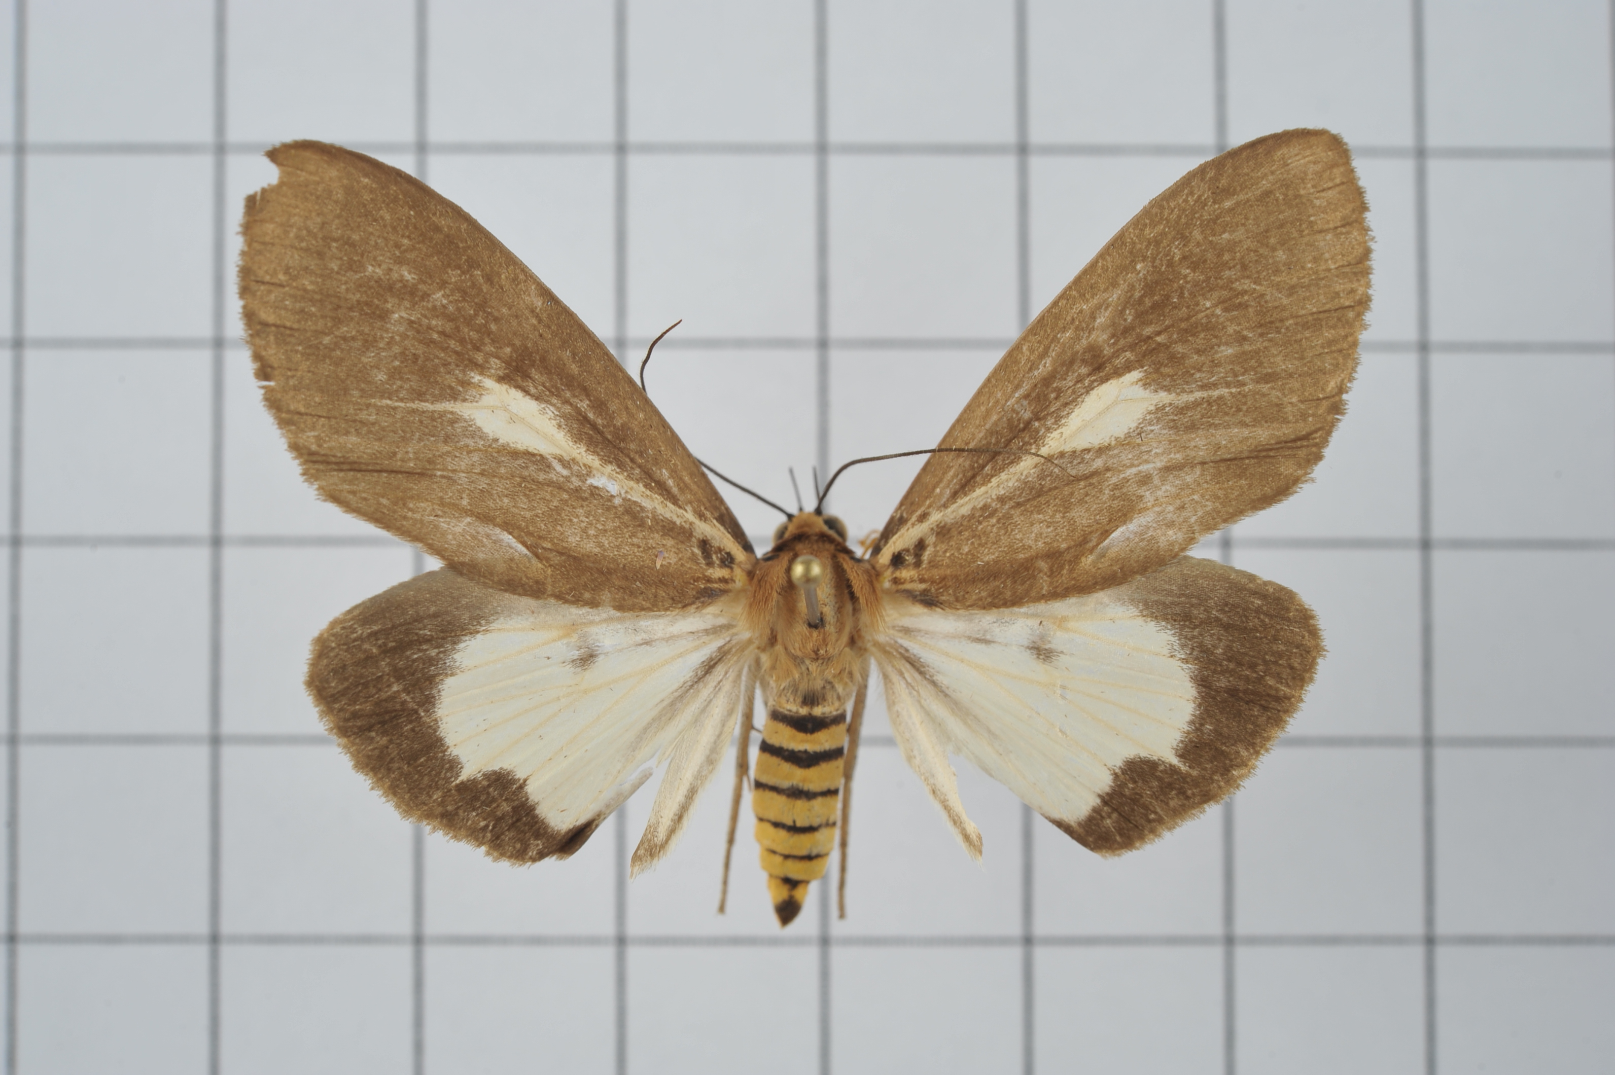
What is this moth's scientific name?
Asota heliconia zebrina
